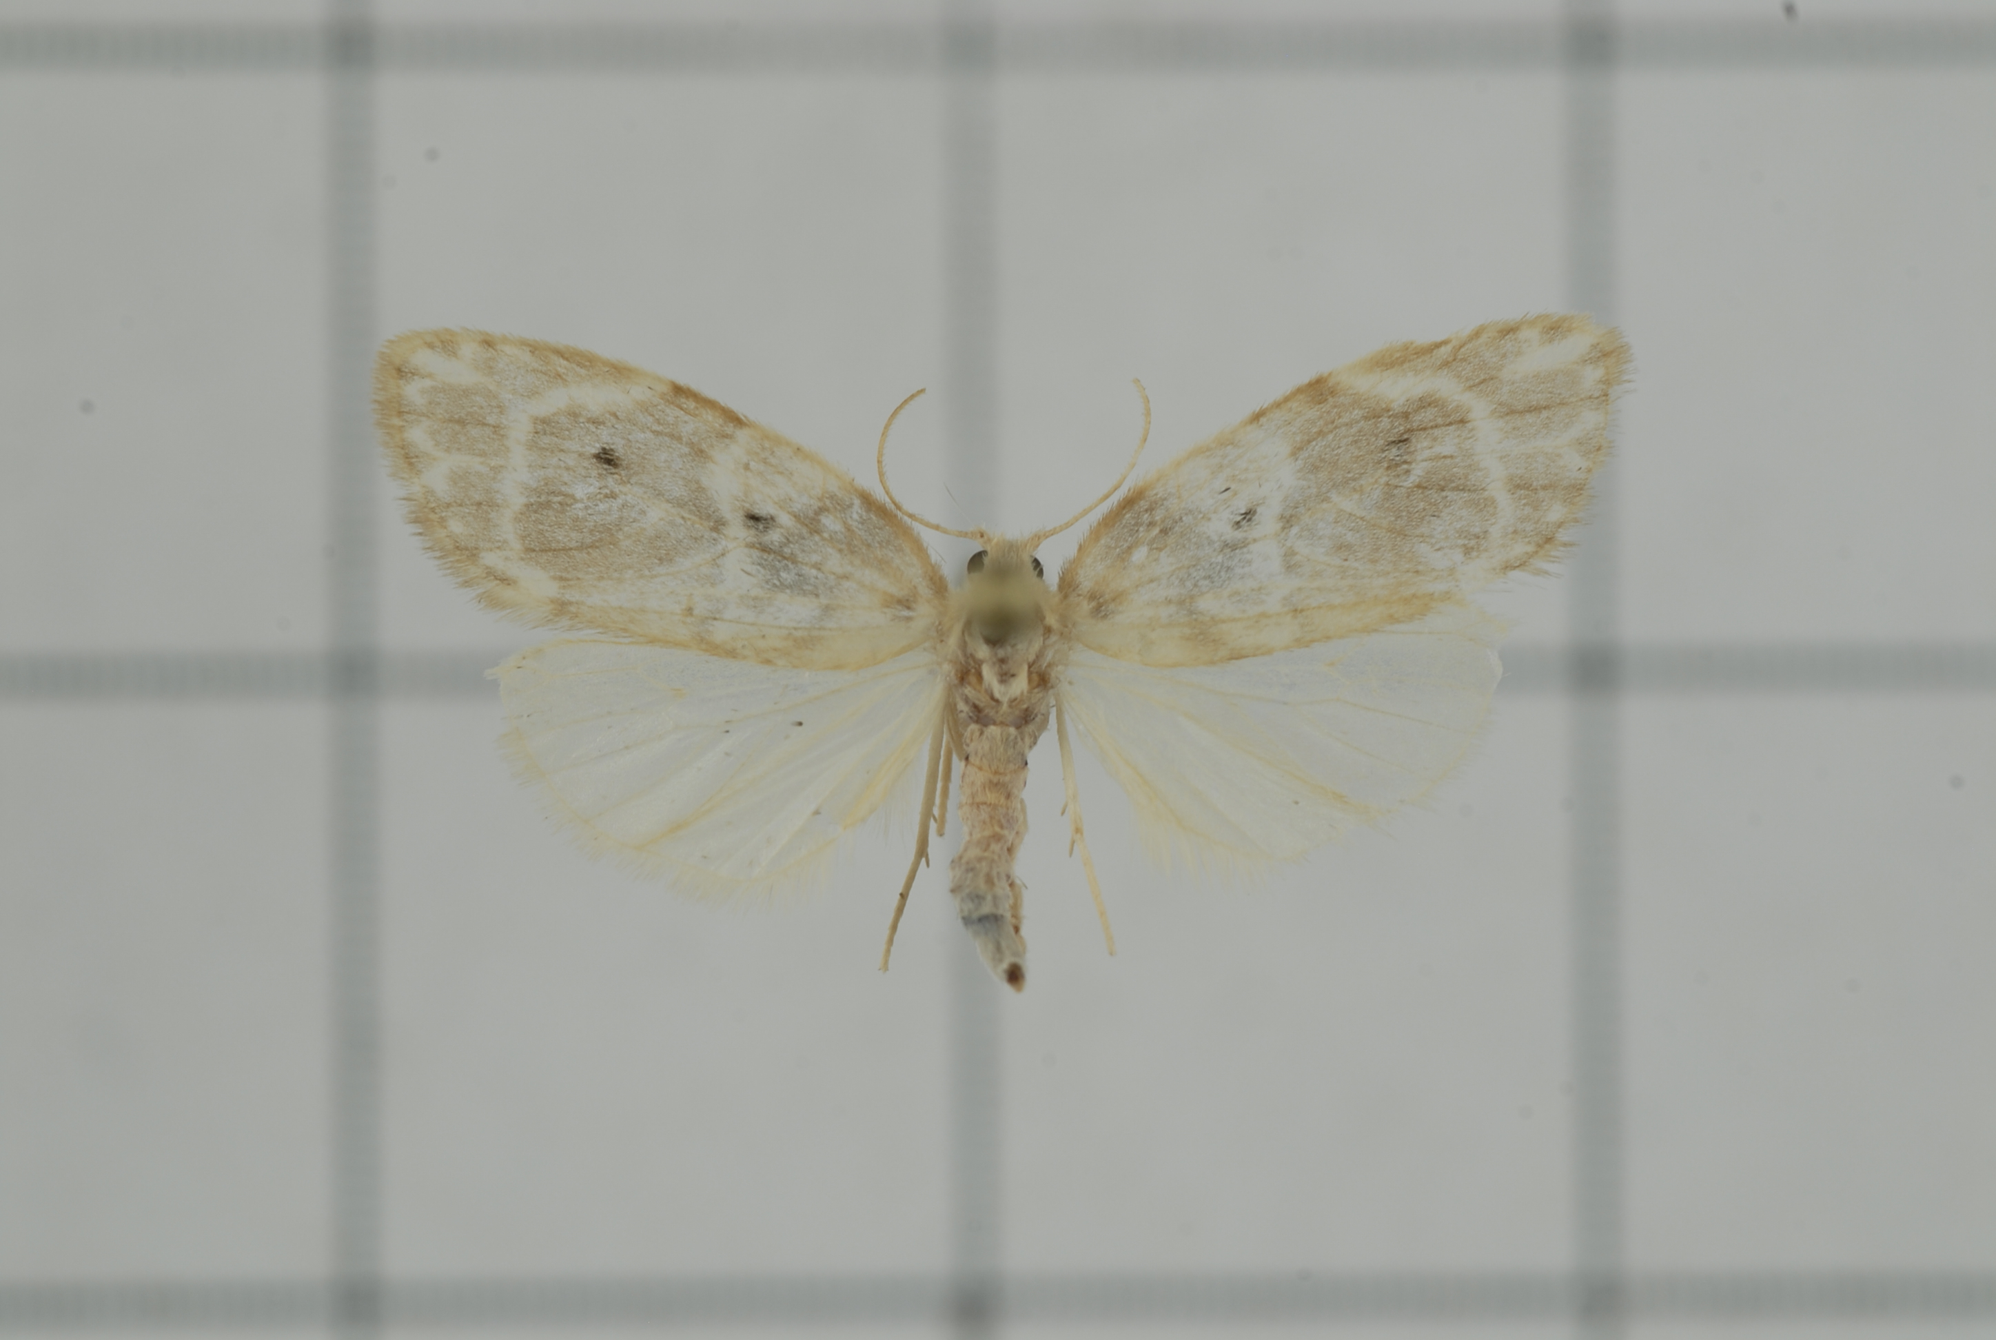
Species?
Schistophleps bipuncta
